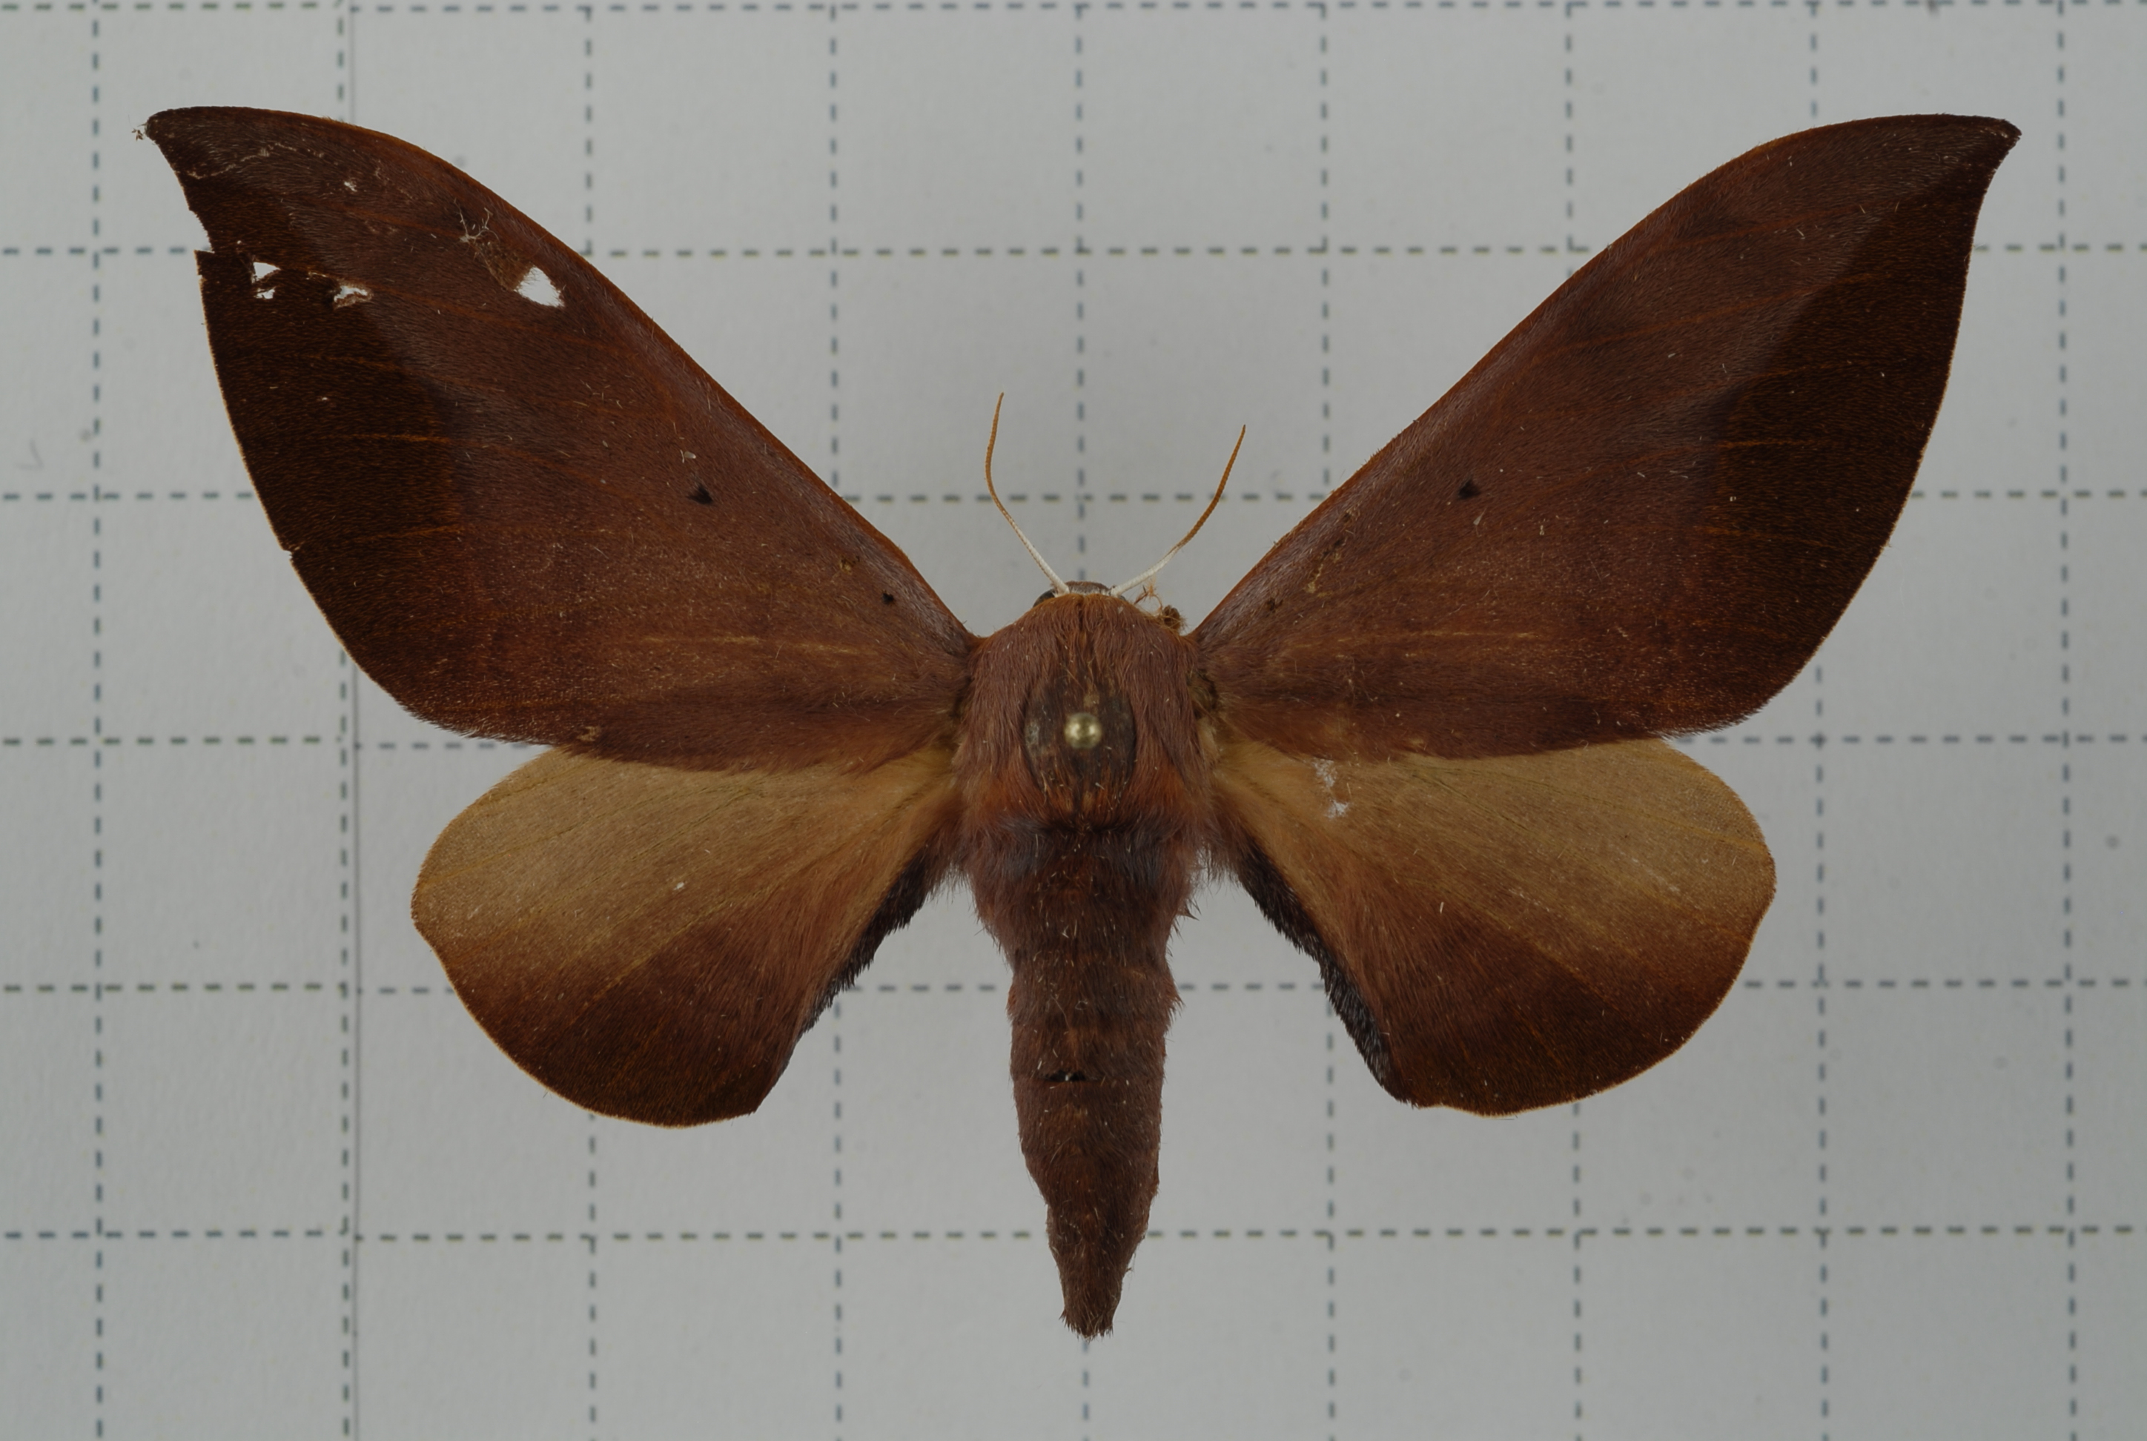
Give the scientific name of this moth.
Comparmustilia gerontica
